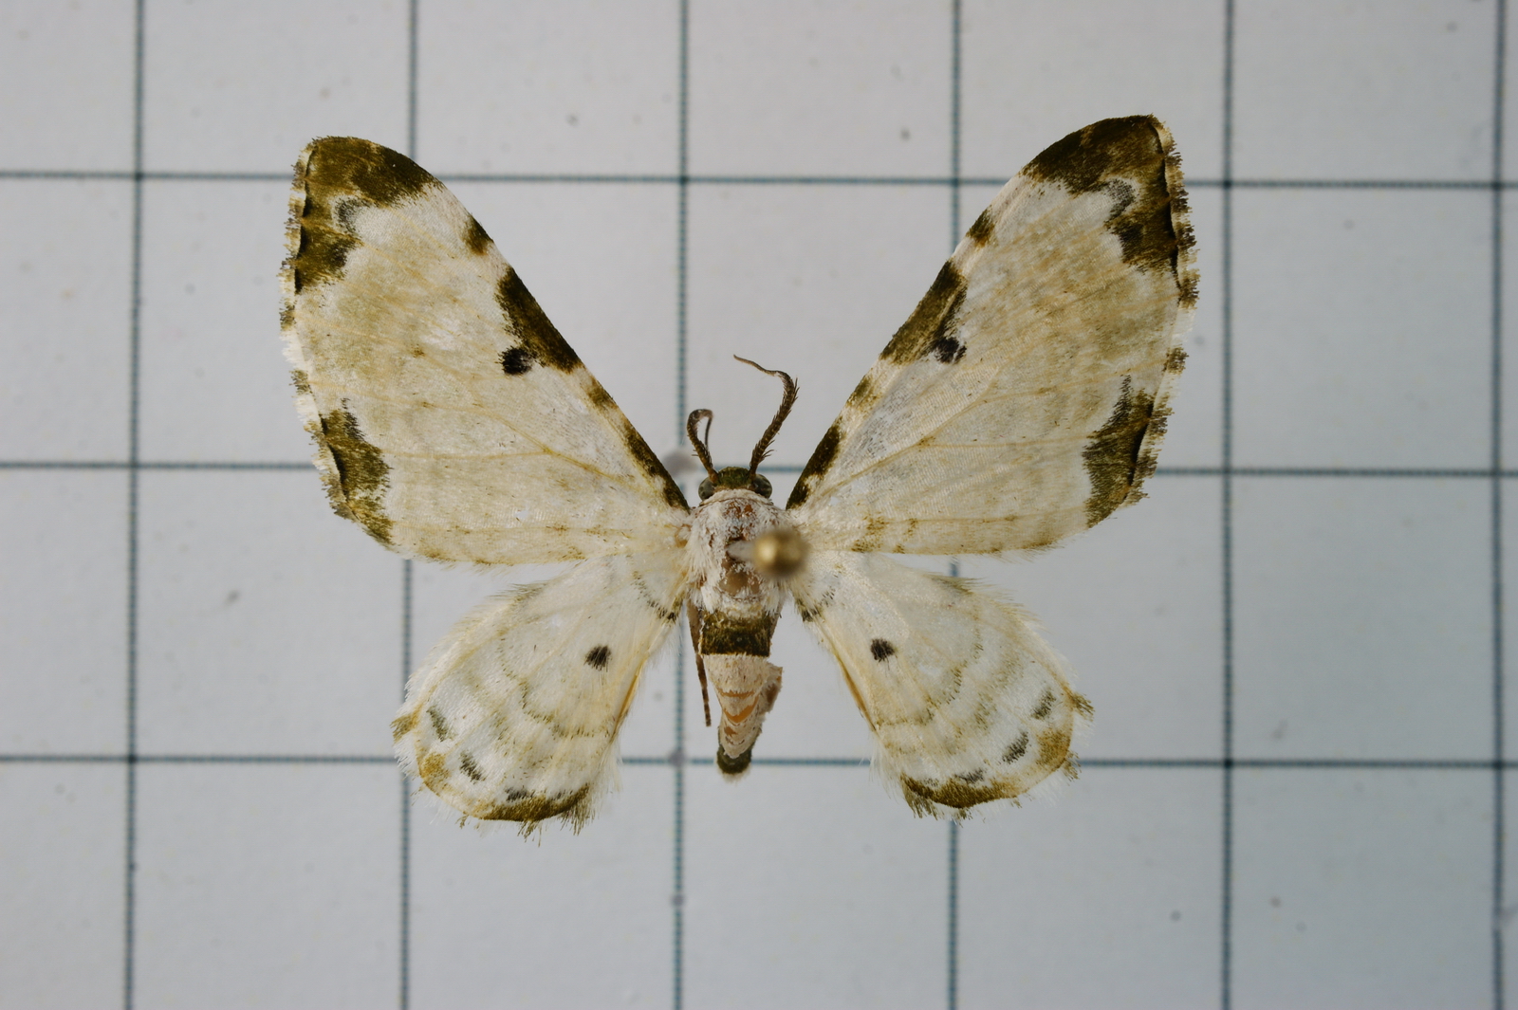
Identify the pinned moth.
Tyloptera bella ogatai
